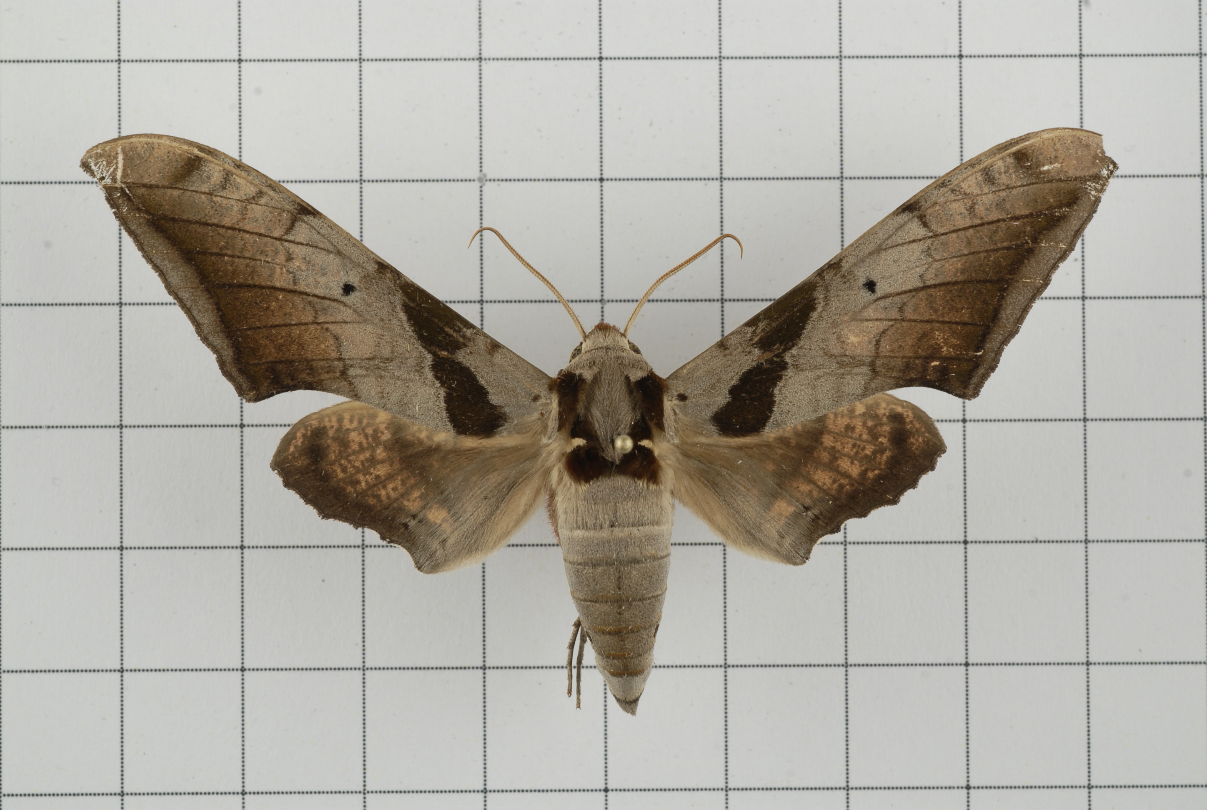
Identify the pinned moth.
Ambulyx japonica angustifasciata
